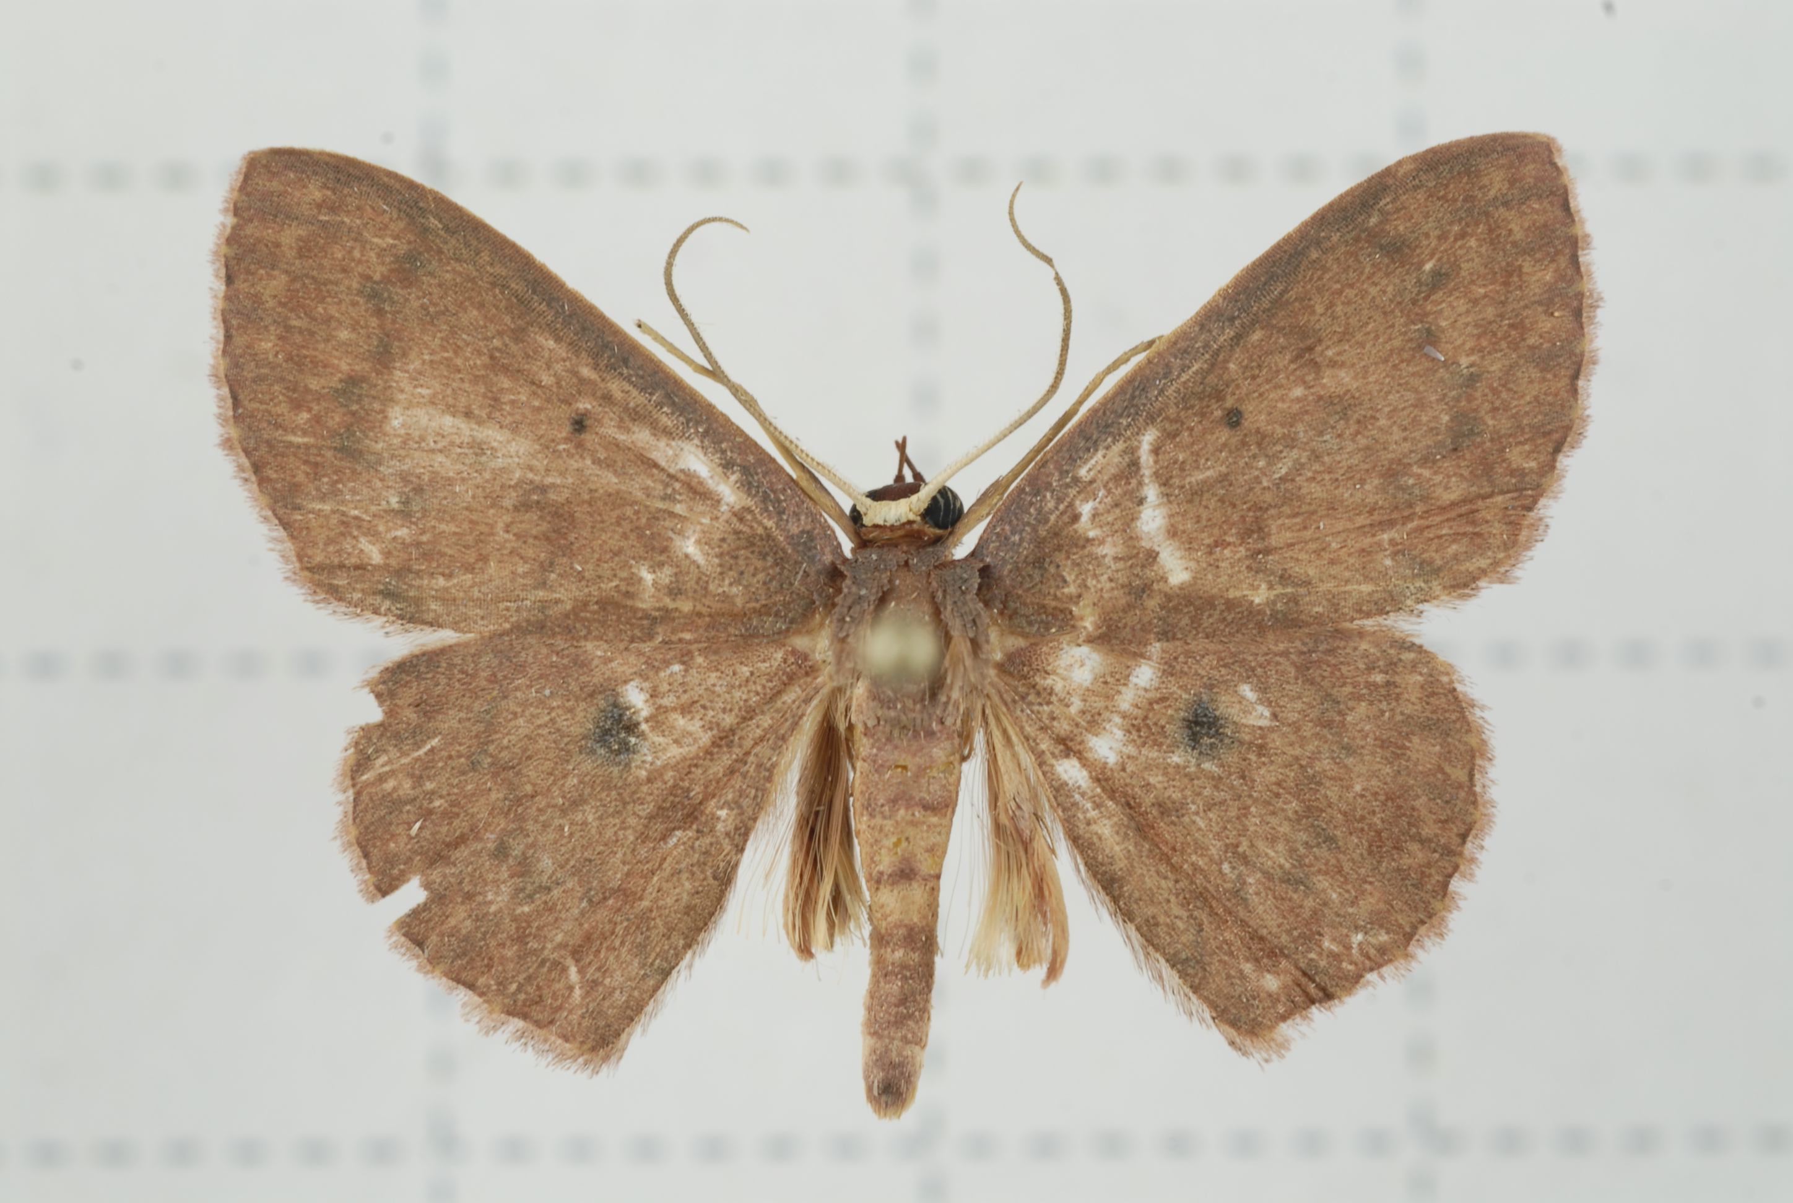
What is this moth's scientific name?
Organopoda carnearia carnearia
